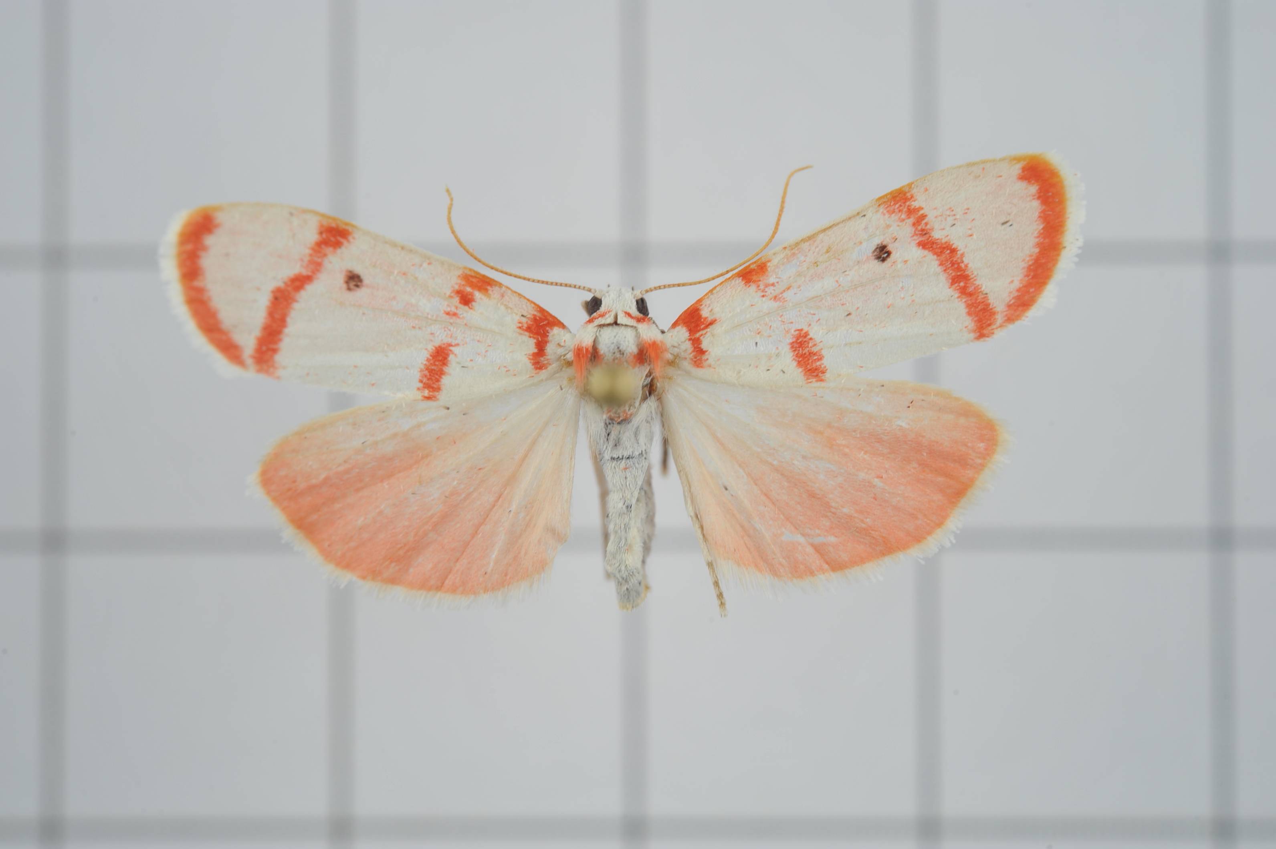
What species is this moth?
Cyana hamata hamata
